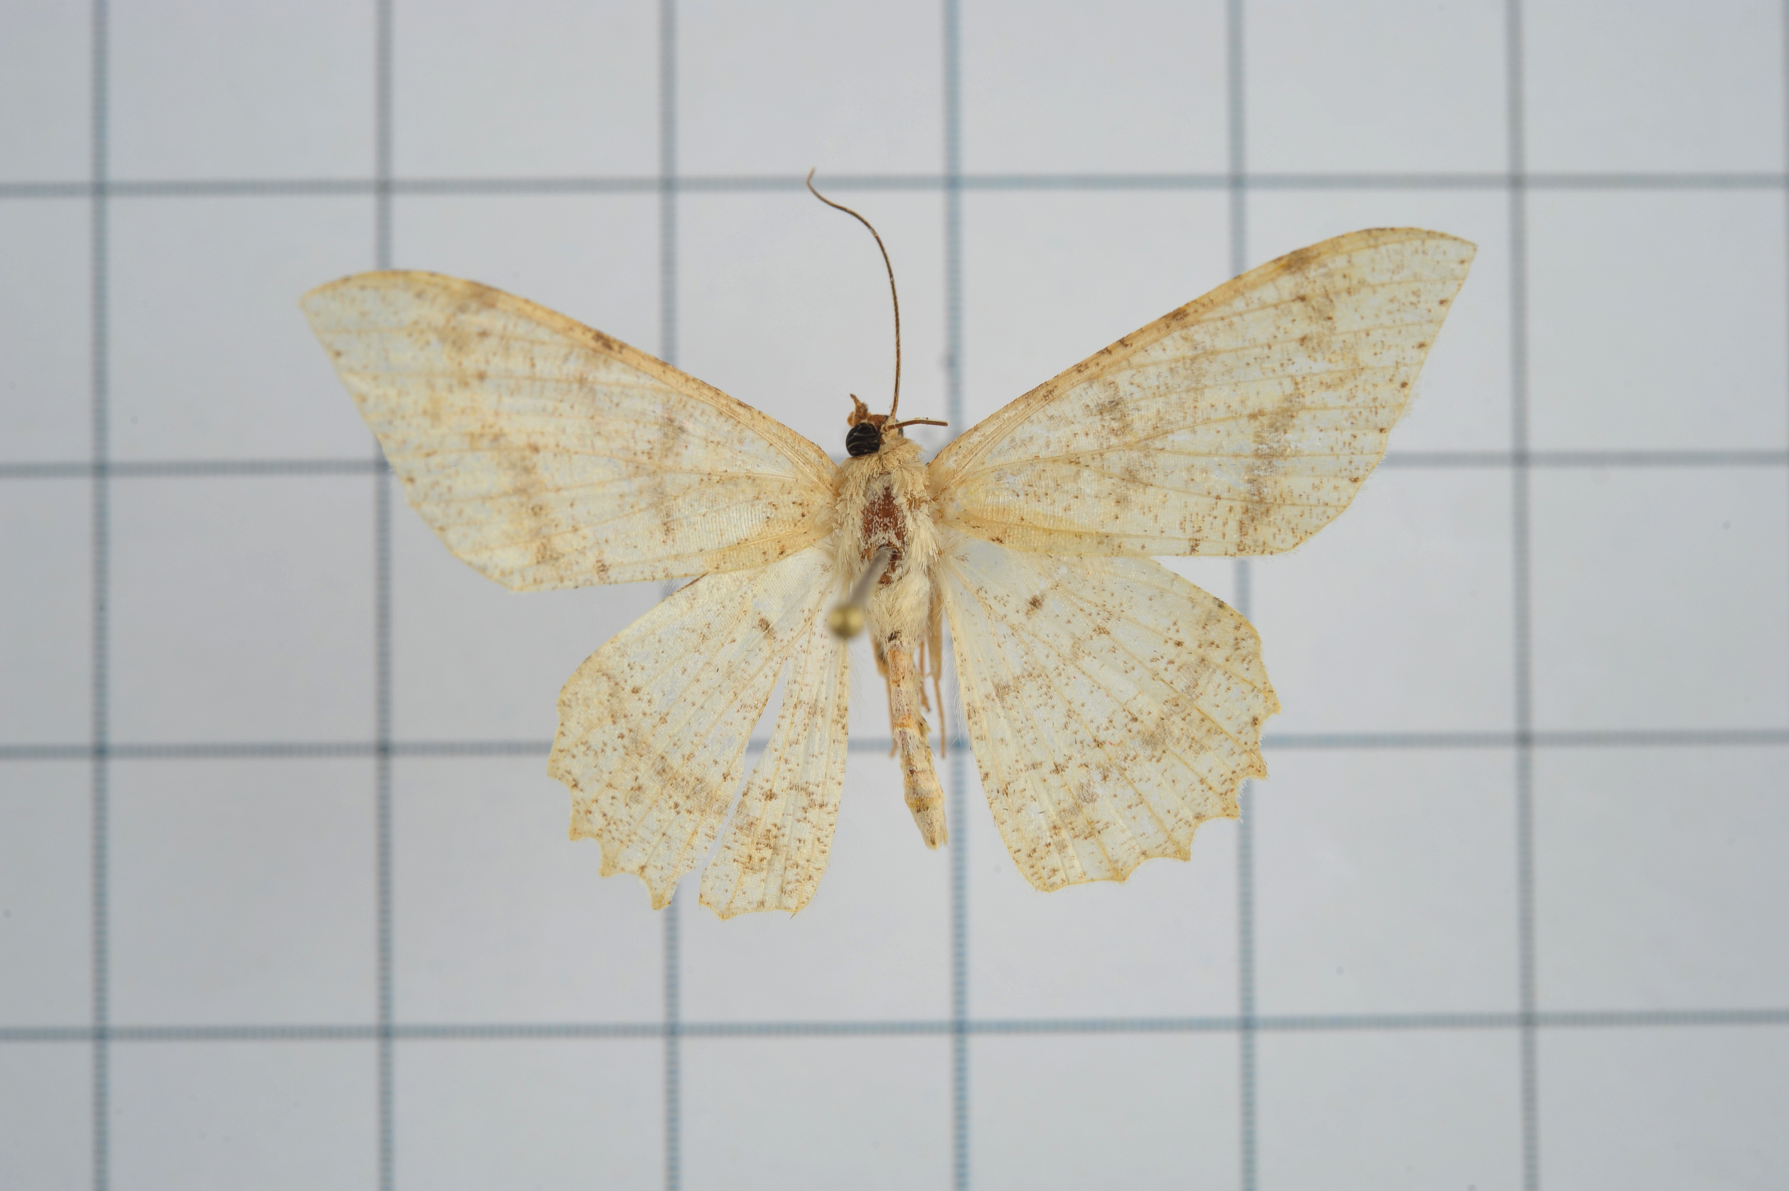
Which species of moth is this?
Luxiaria mitorrhaphes
